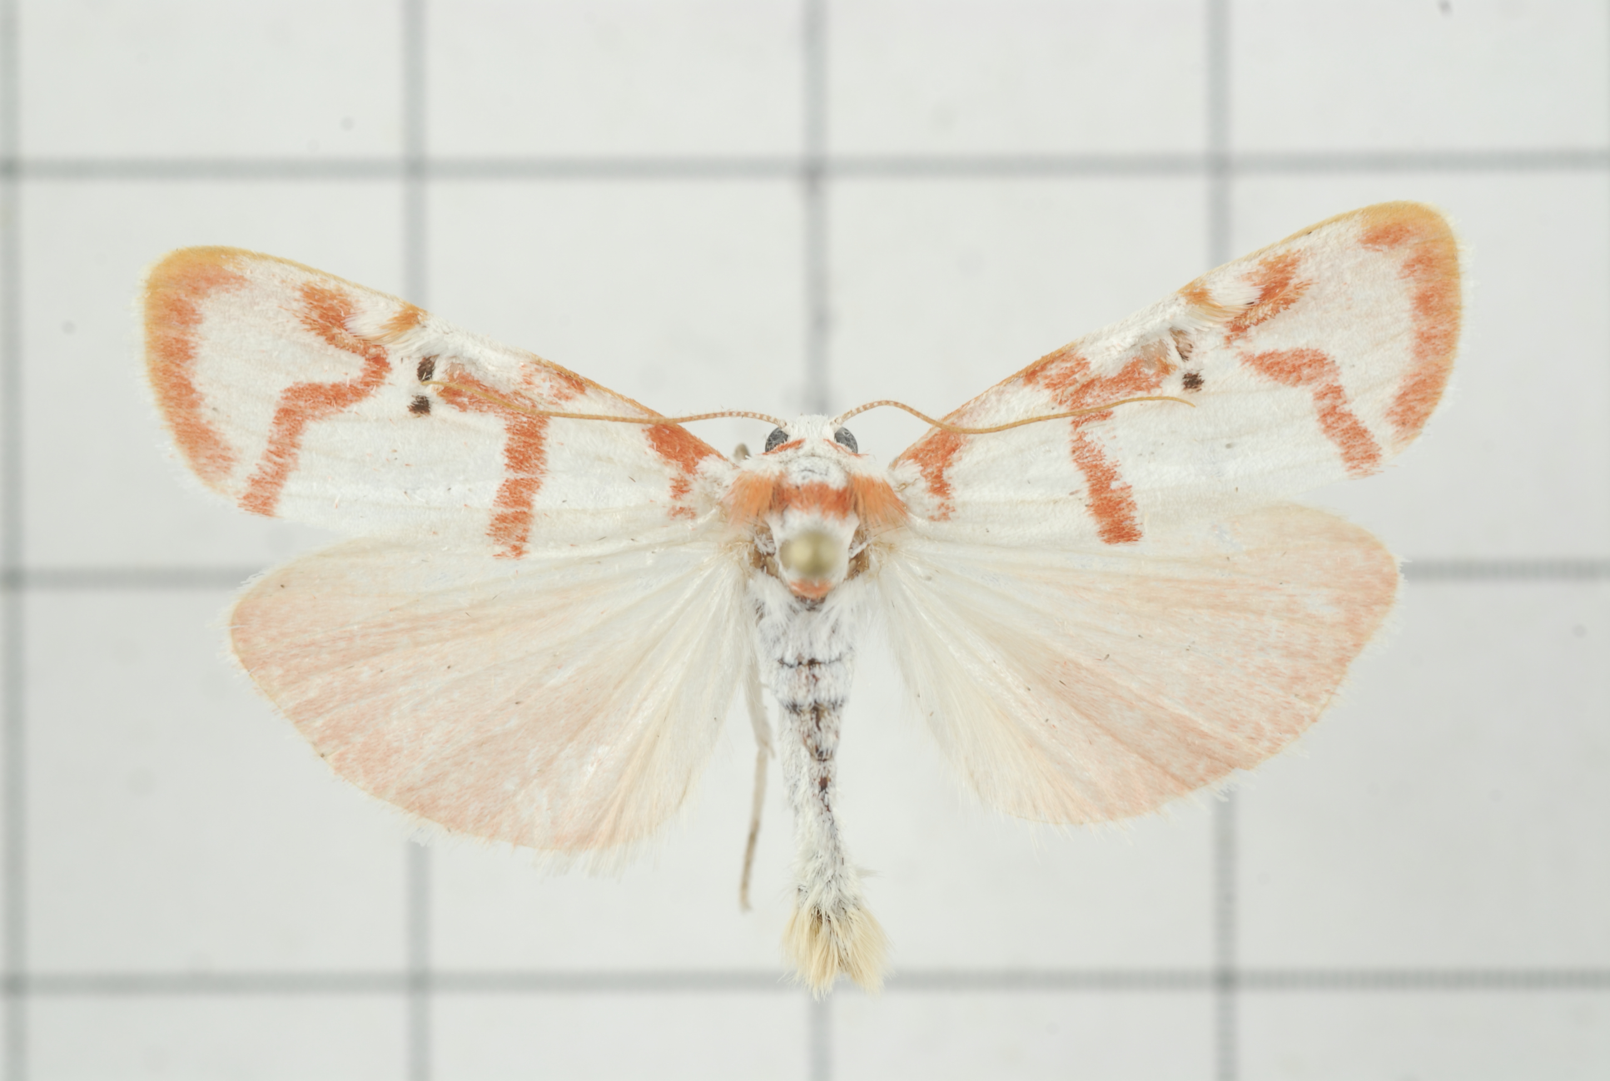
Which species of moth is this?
Cyana hamata hamata
